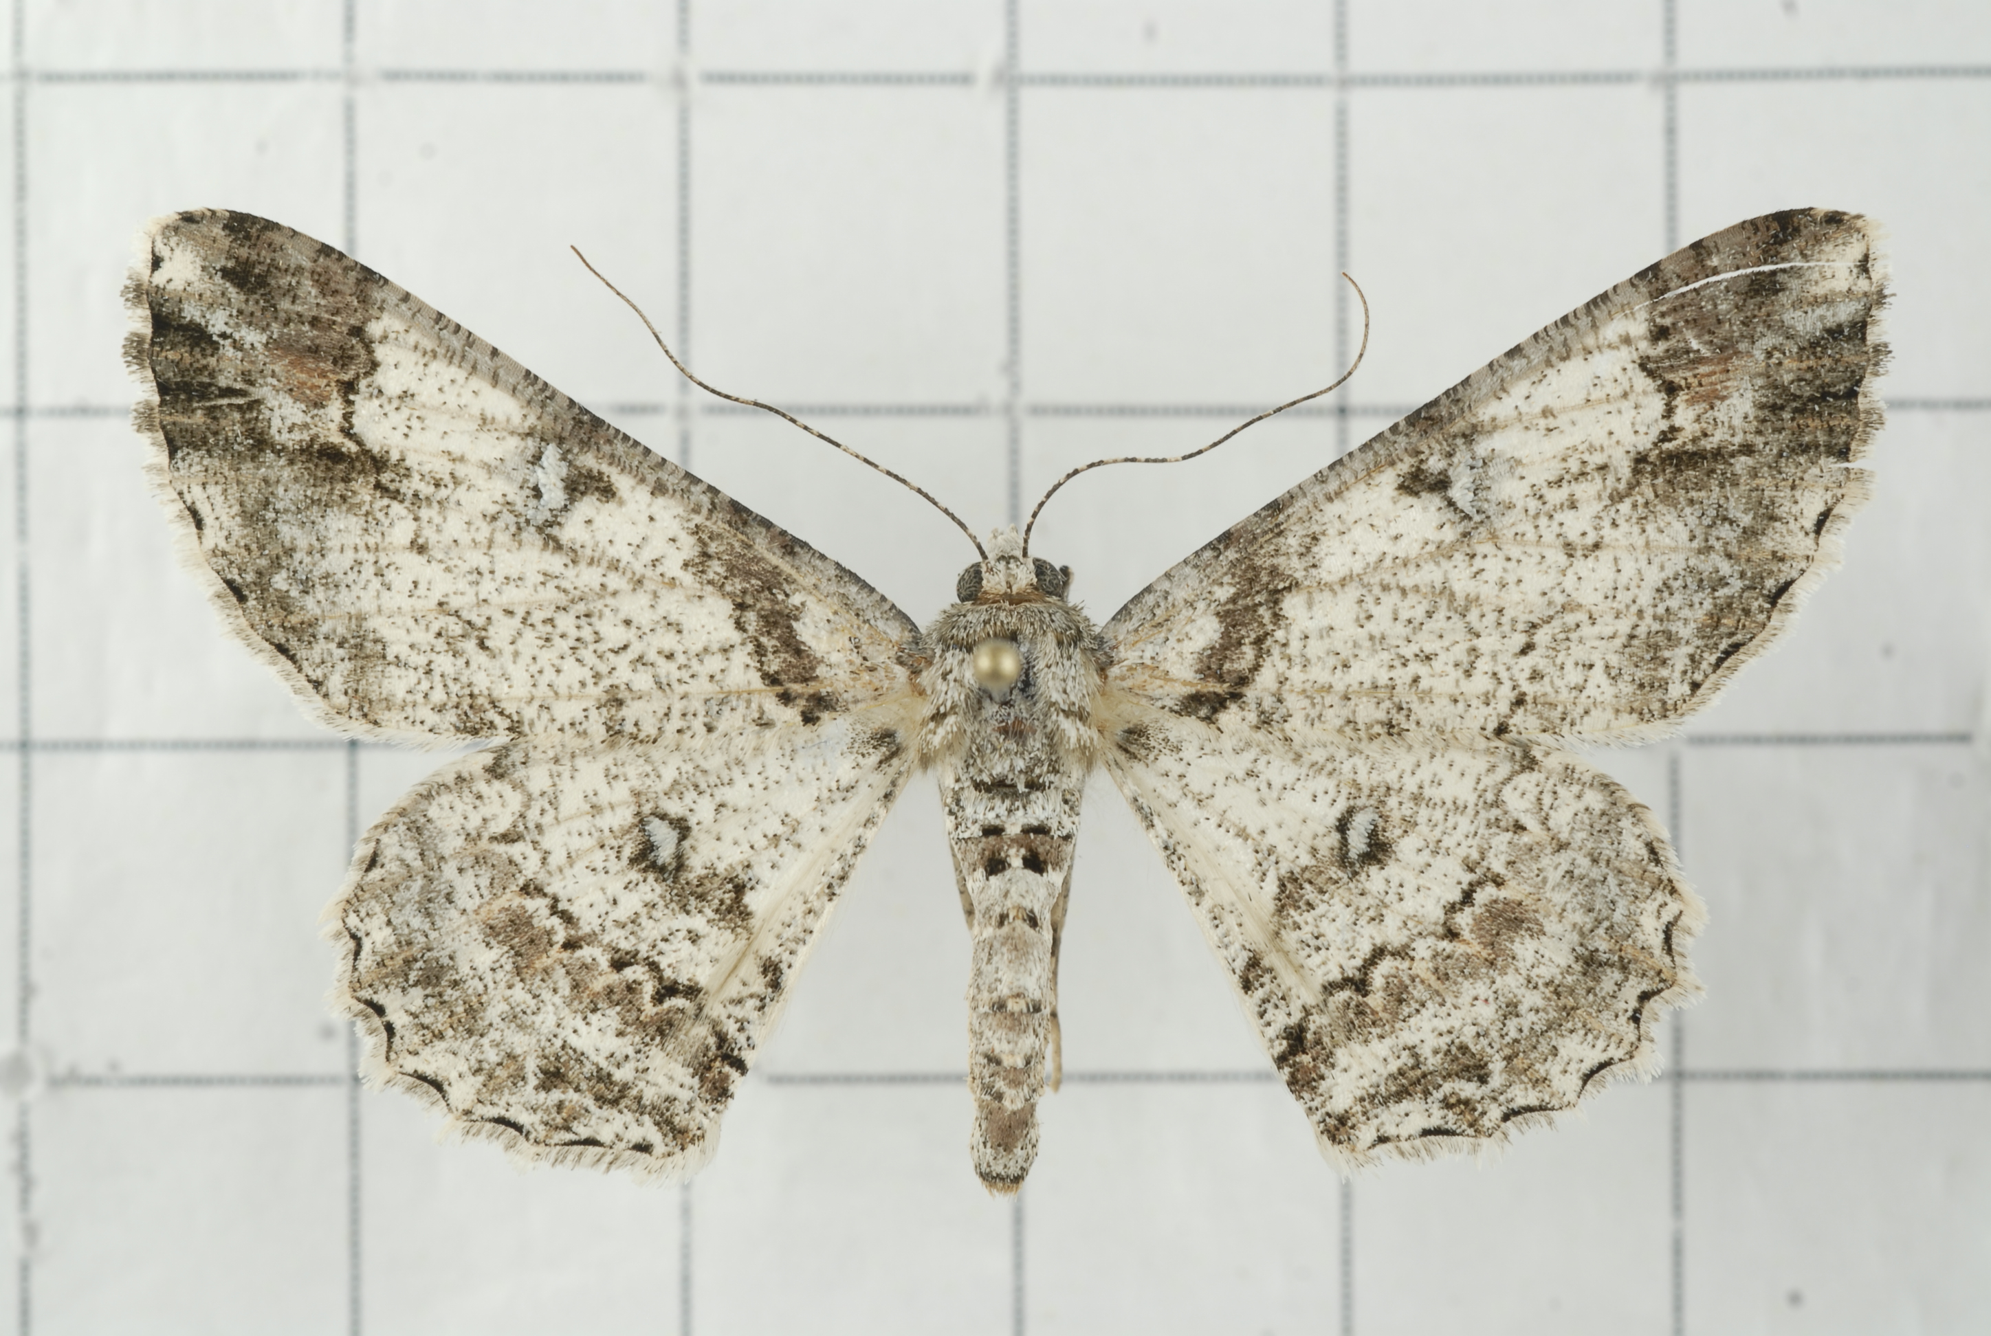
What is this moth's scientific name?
Cleora fraterna
